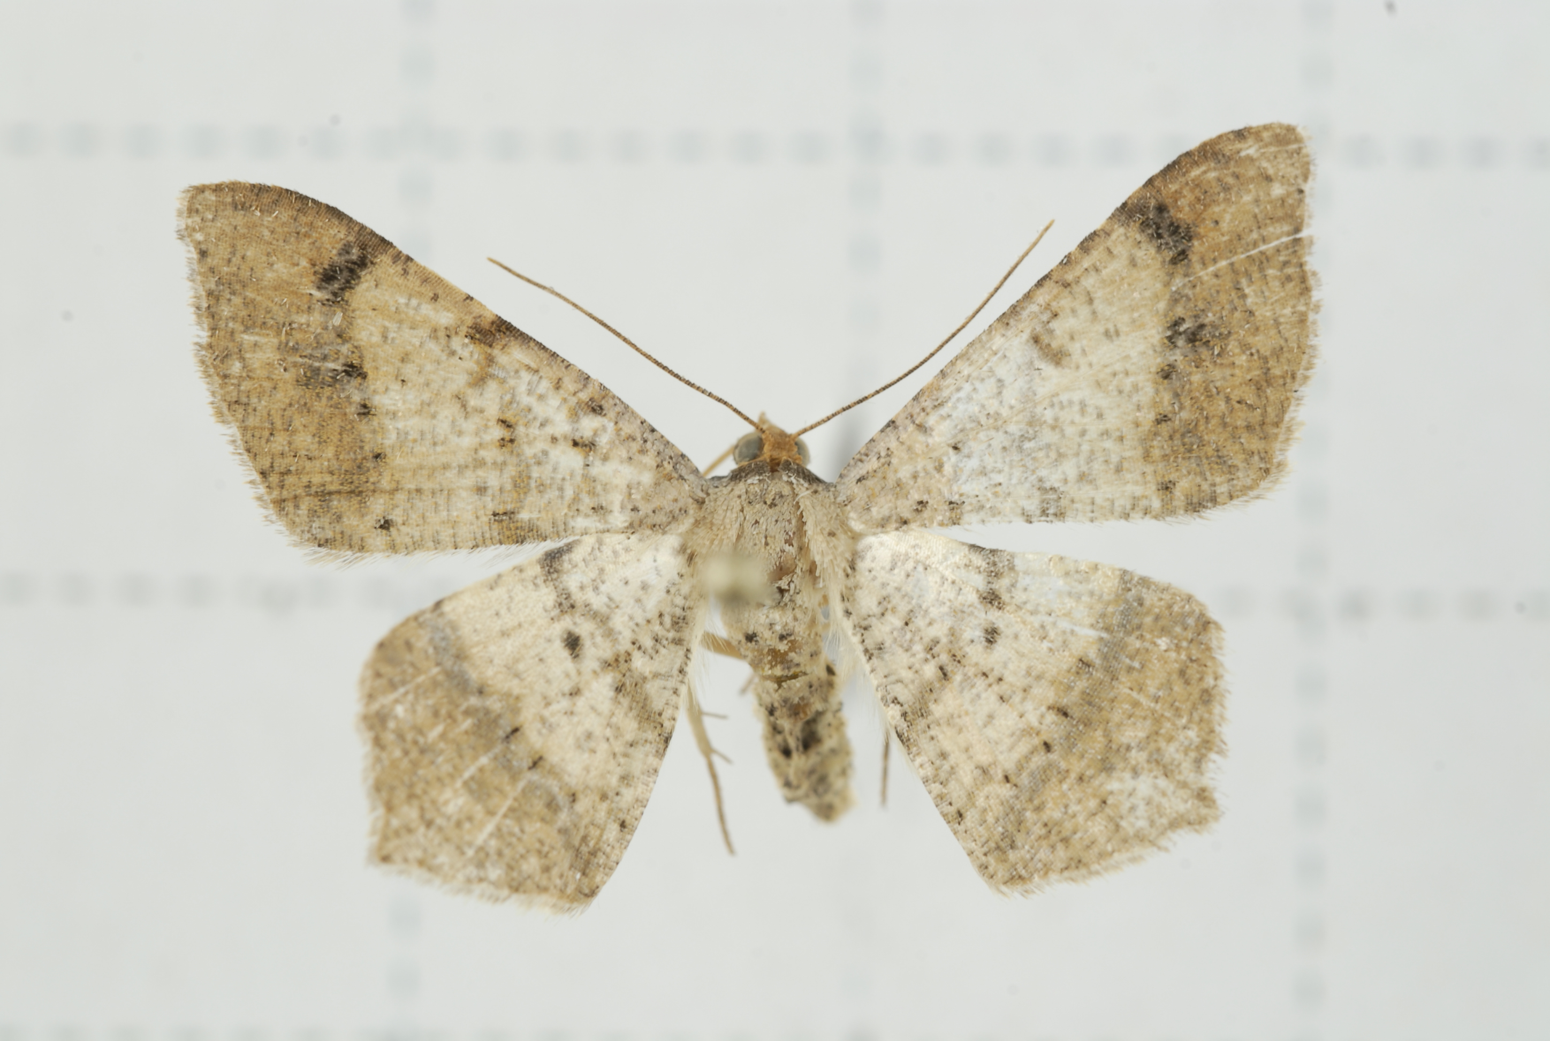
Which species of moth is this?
Macaria abydata
